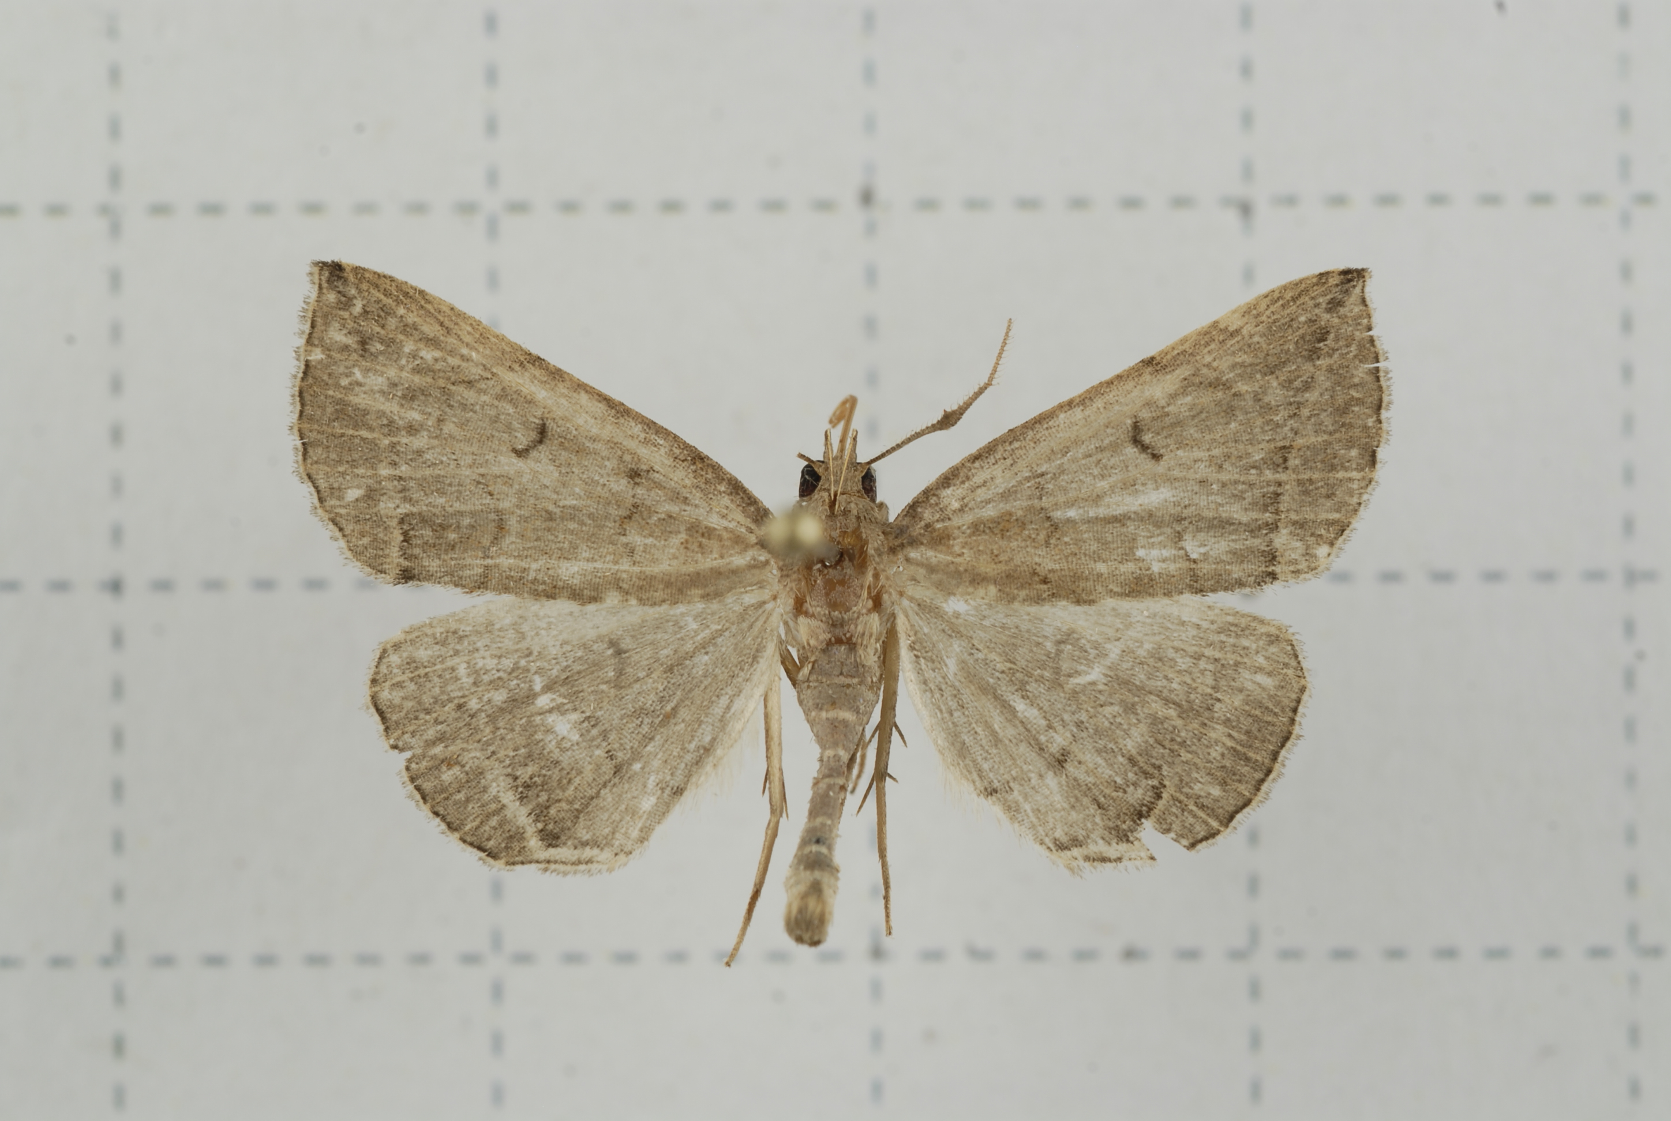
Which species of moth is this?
Treitschkendia subtriplex
